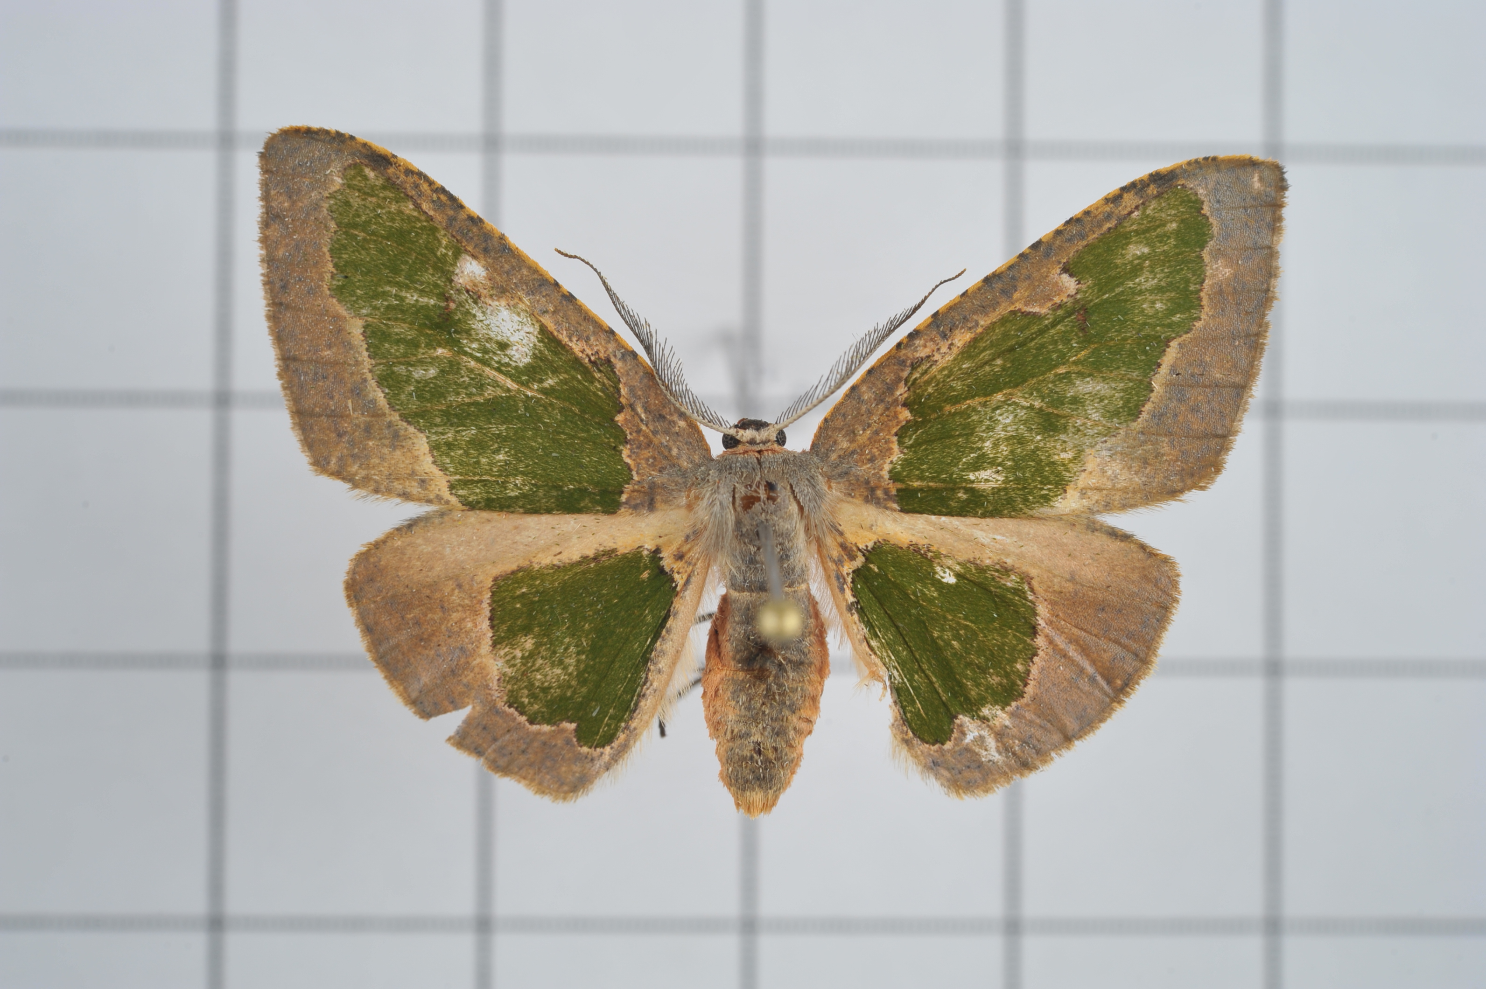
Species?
Celenna festivaria formosensis
